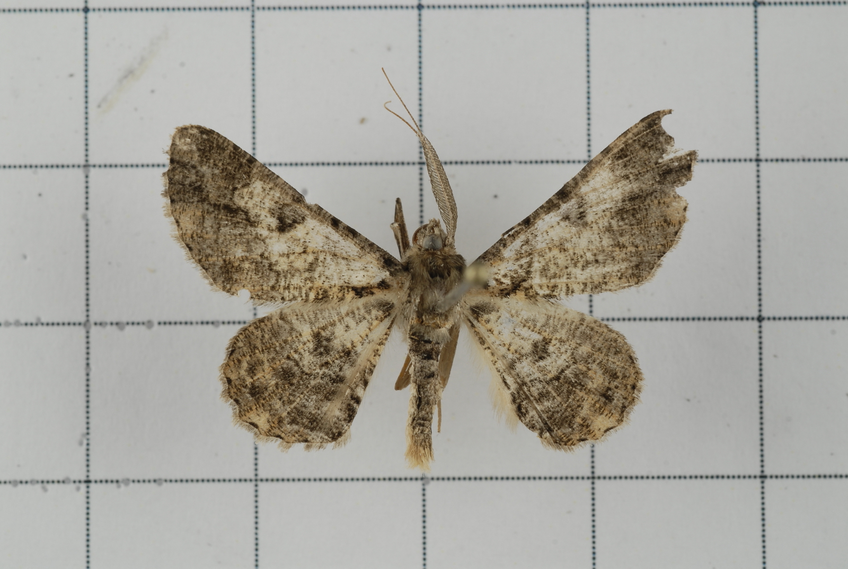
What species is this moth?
Cleora alienaria
